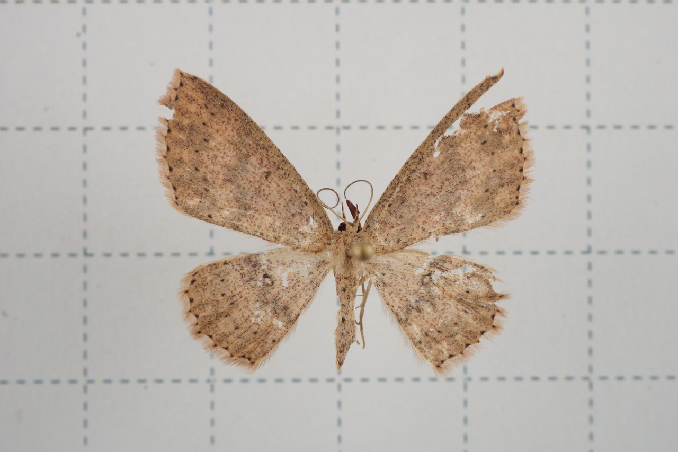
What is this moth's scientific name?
Cyclophora intermixtaria intermixtaria
